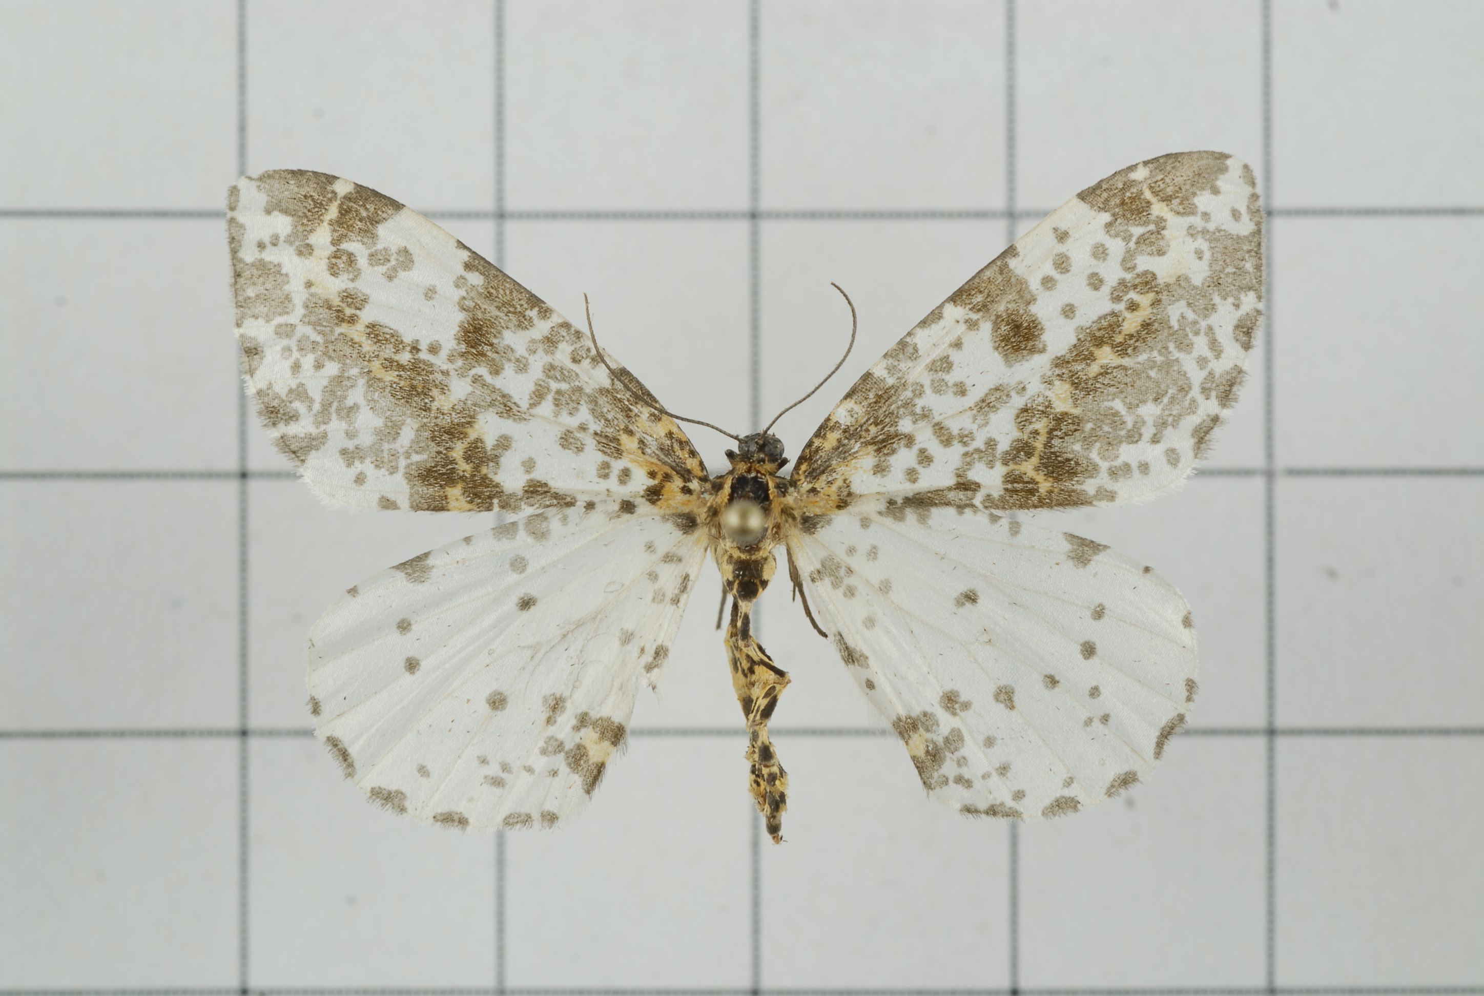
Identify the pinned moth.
Abraxas consputa
